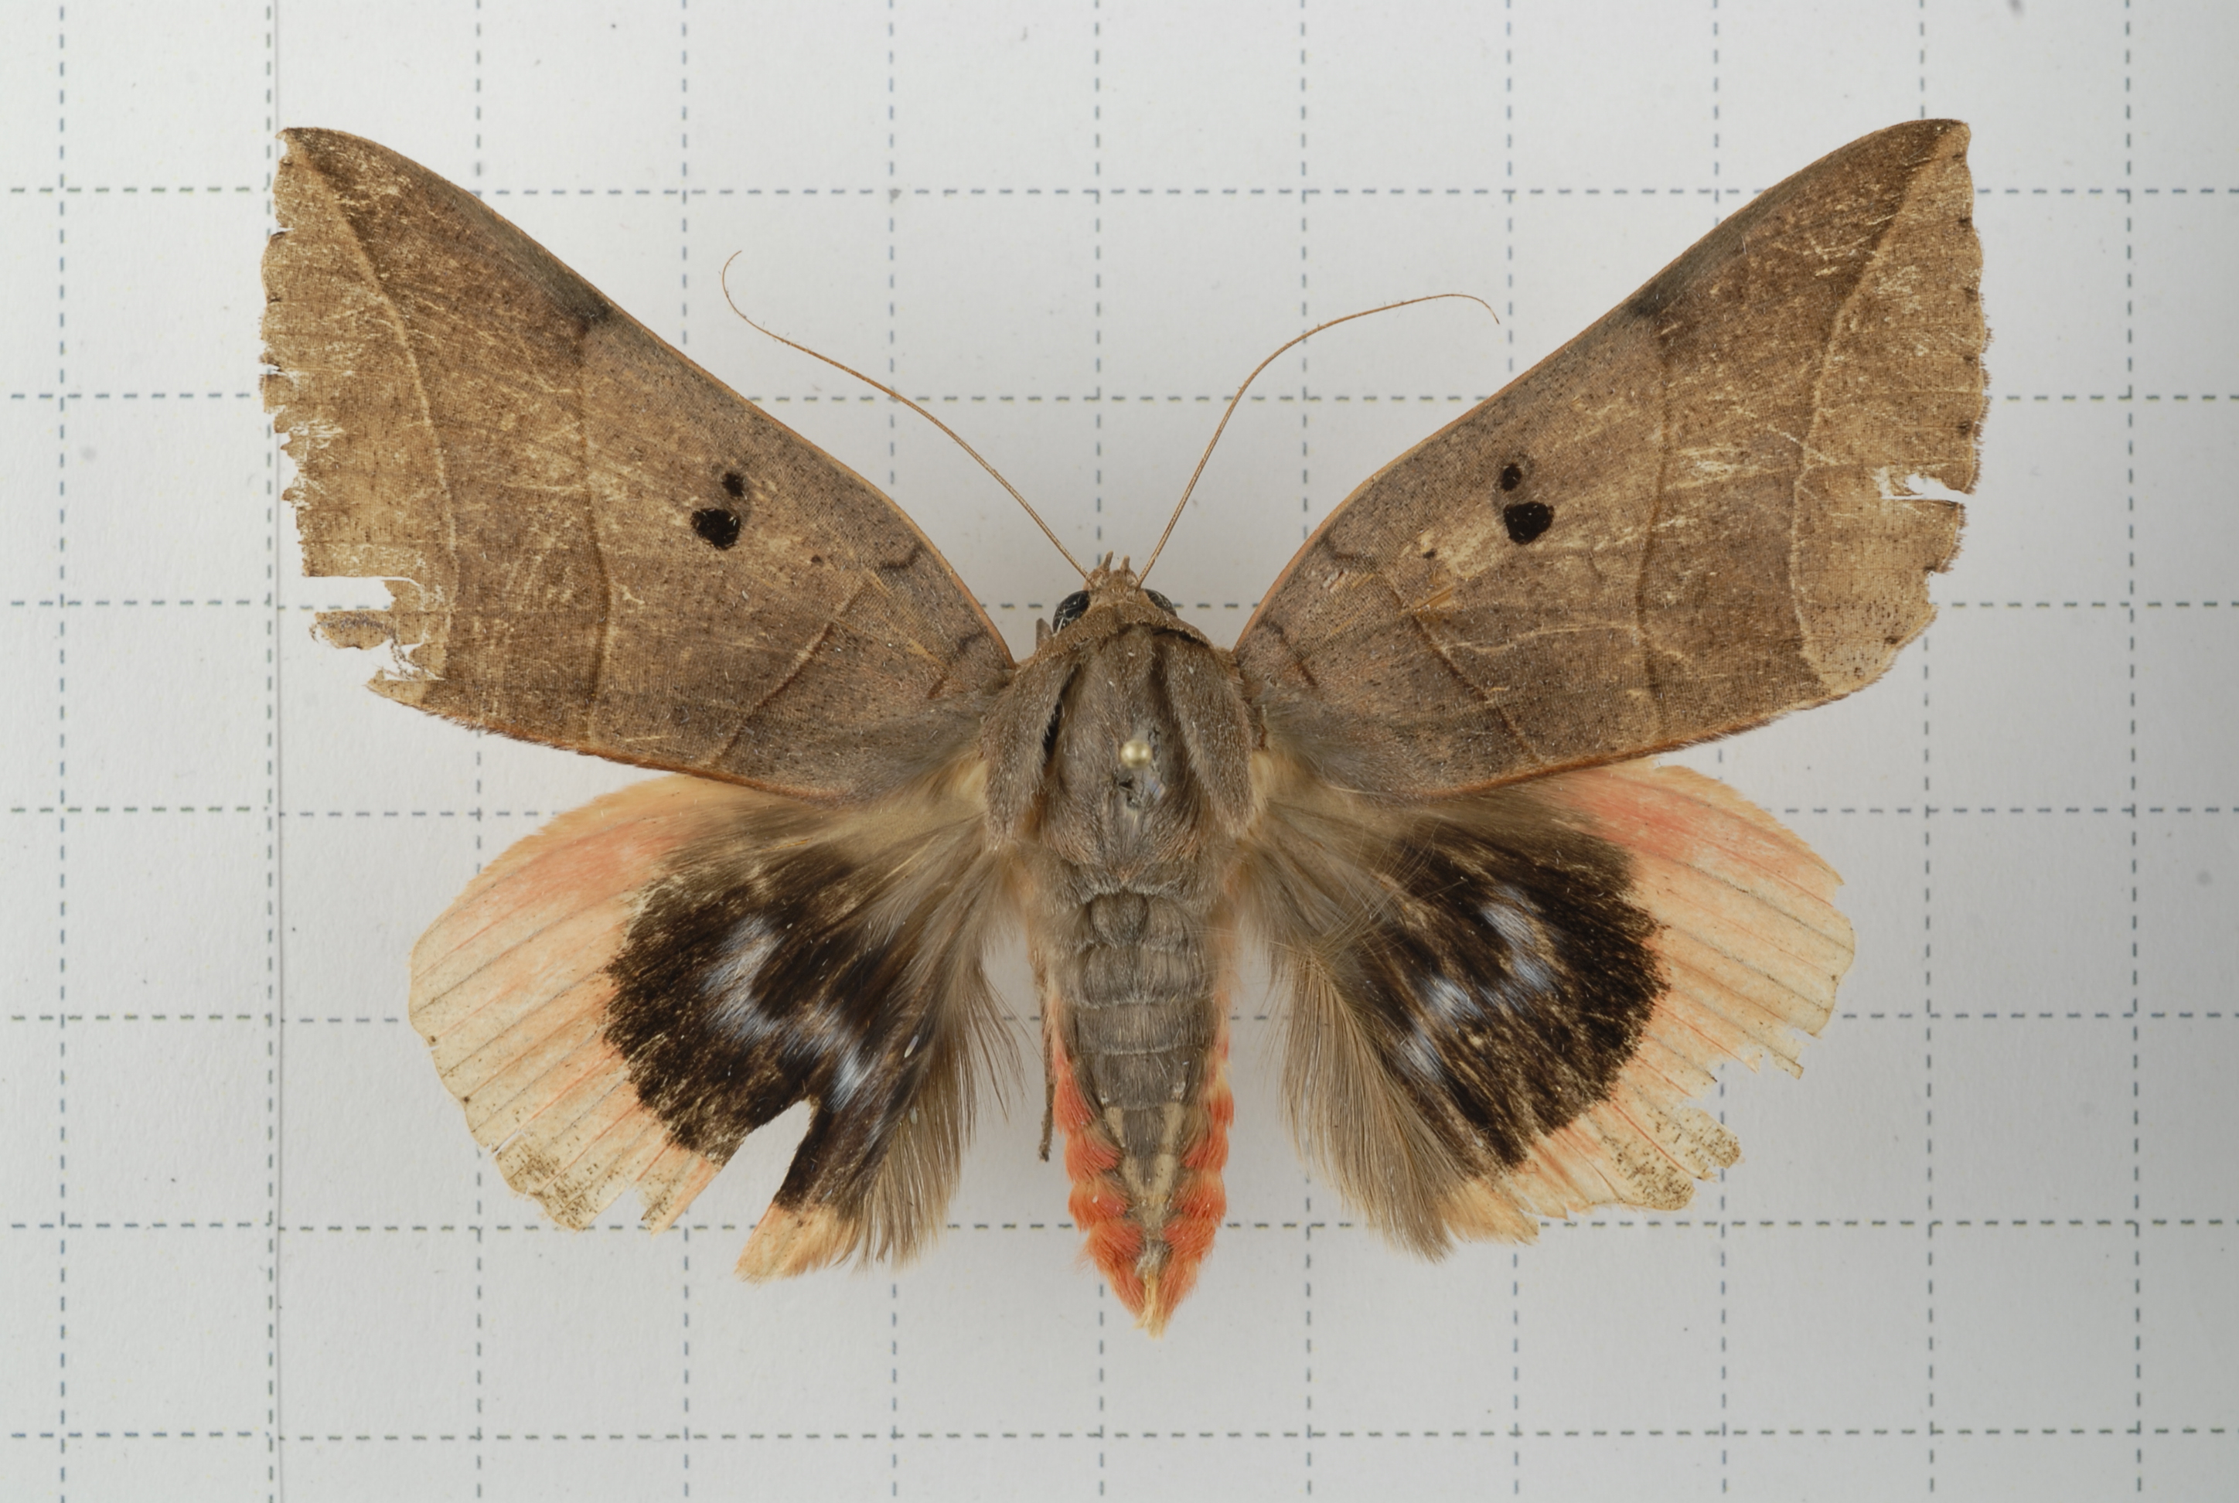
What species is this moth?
Thyas juno
